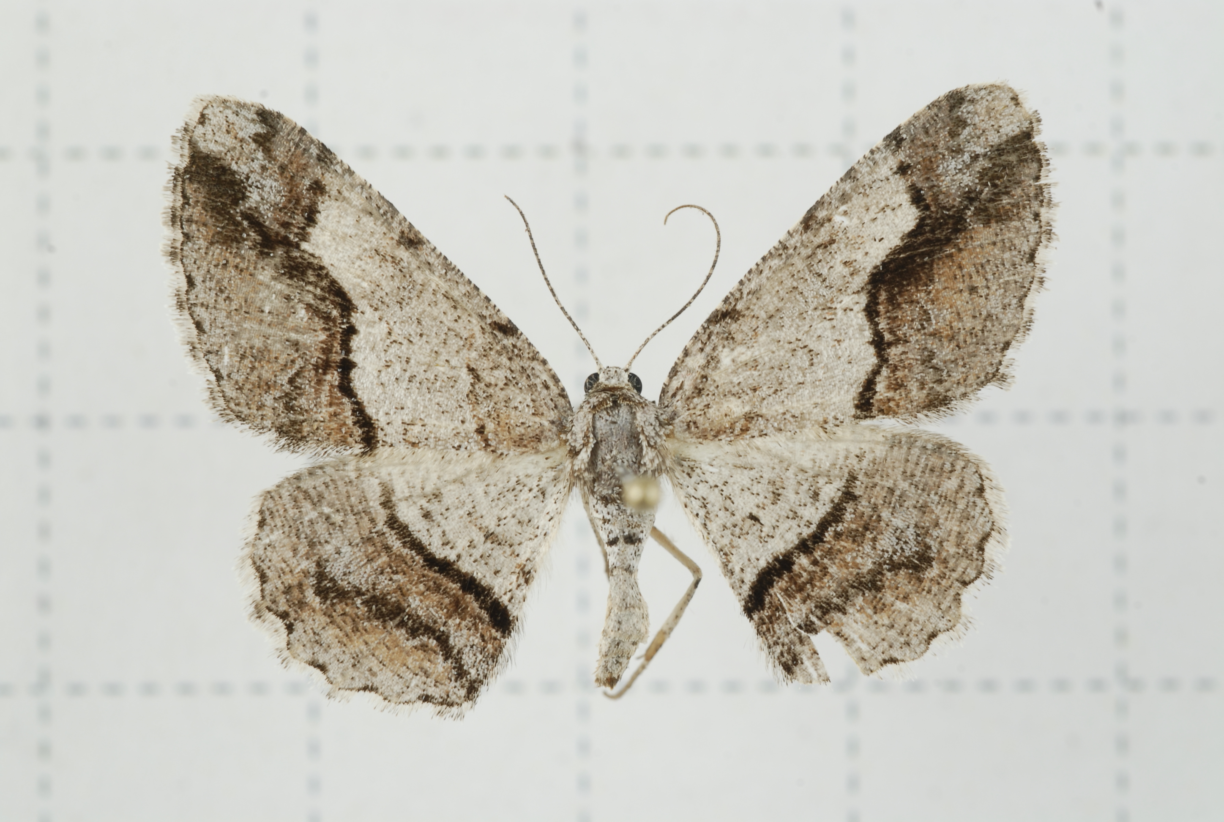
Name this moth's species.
Rikiosatoa mavi
